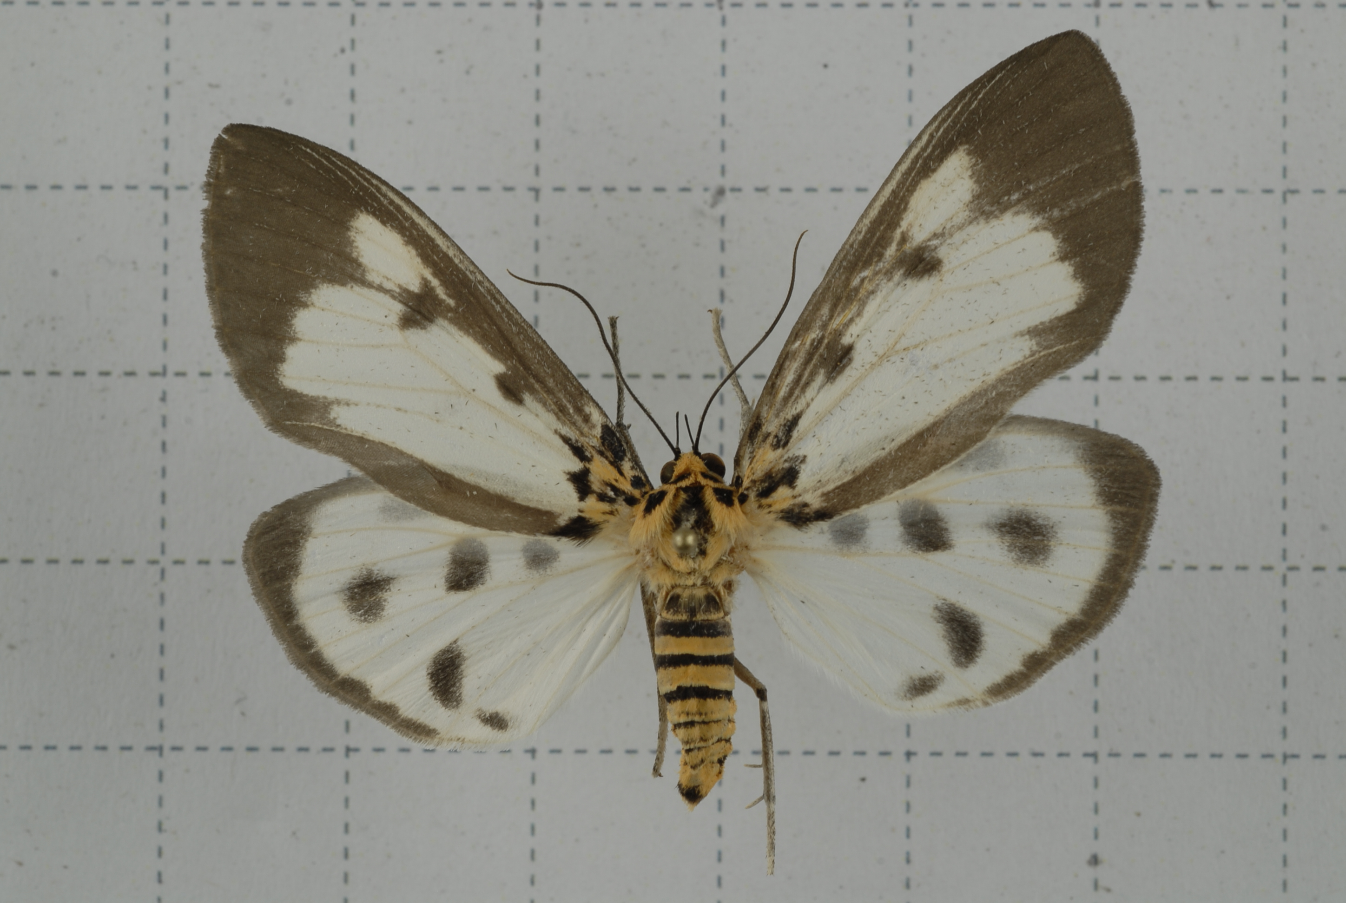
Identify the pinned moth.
Asota plana lacteata
